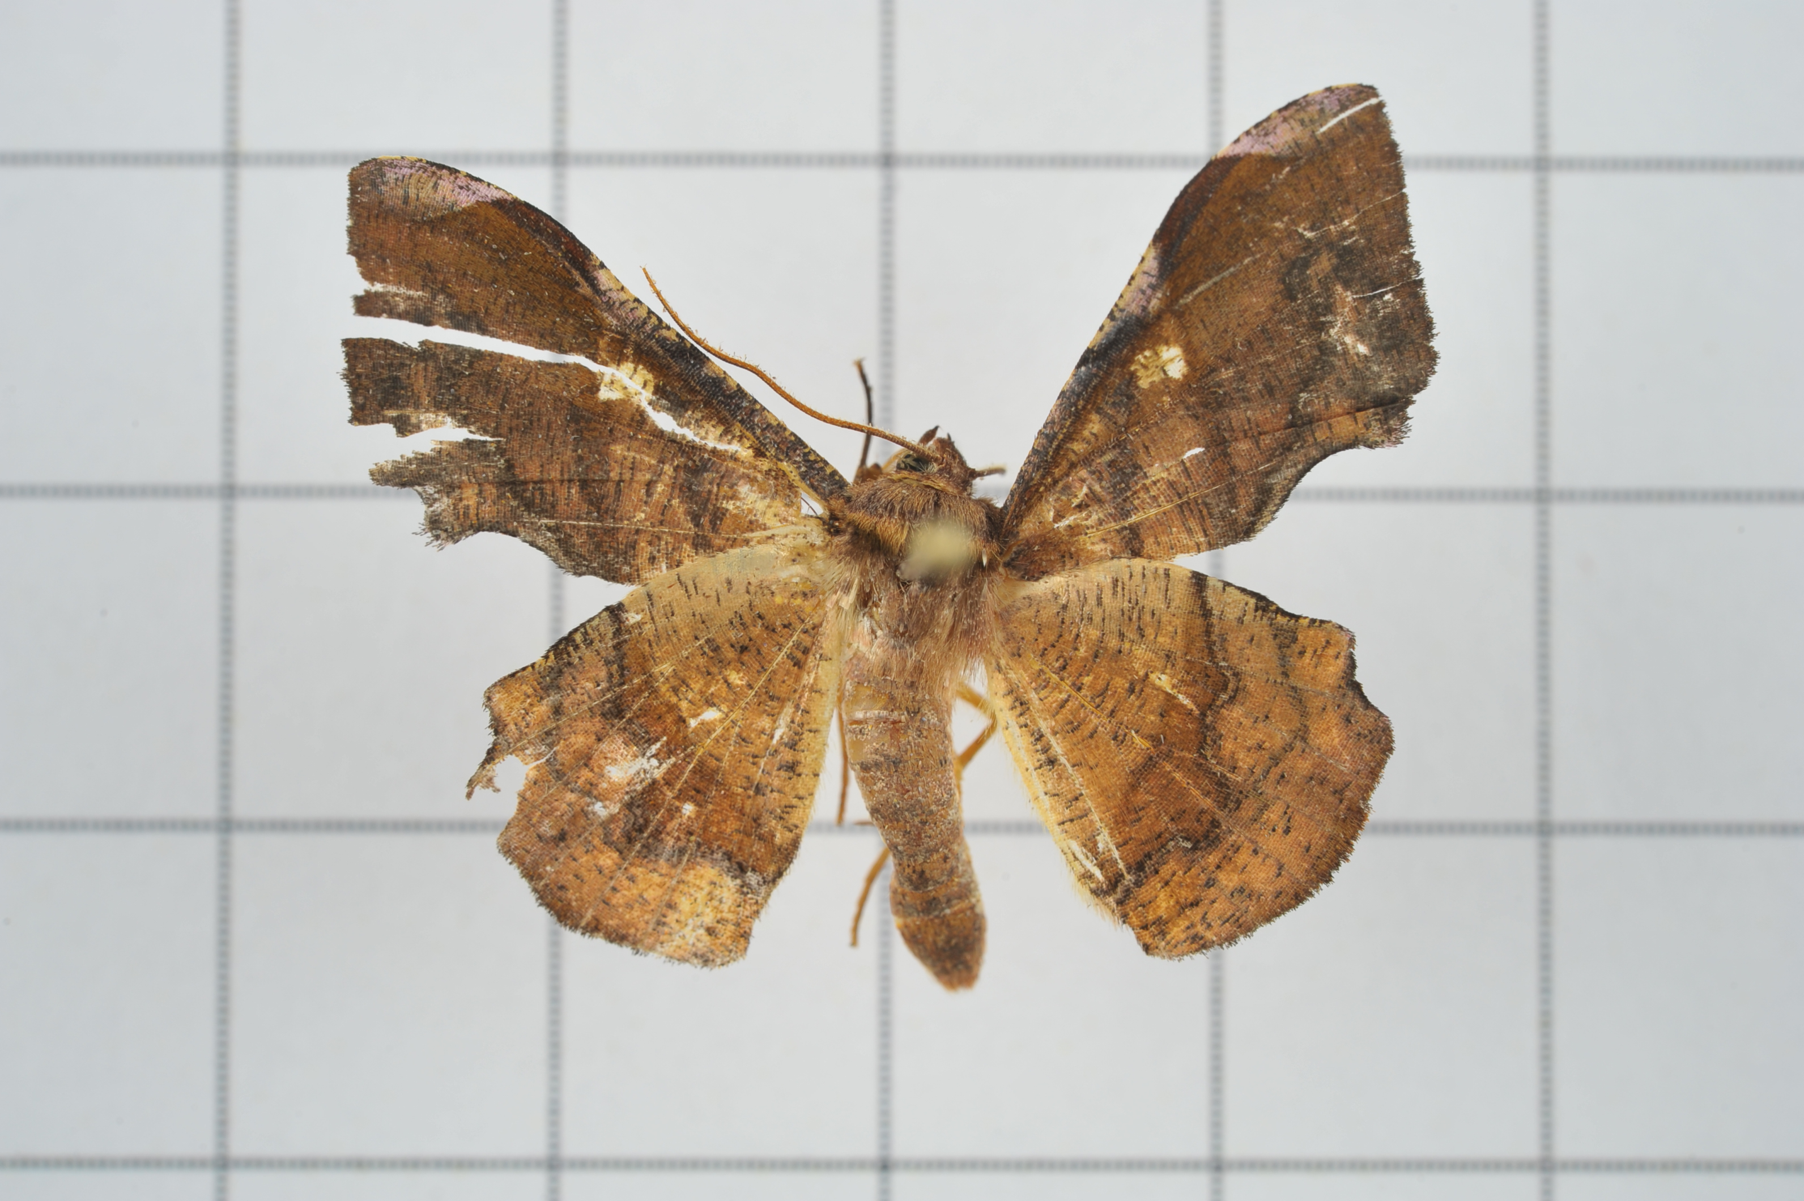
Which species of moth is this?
Fascellina chromataria
